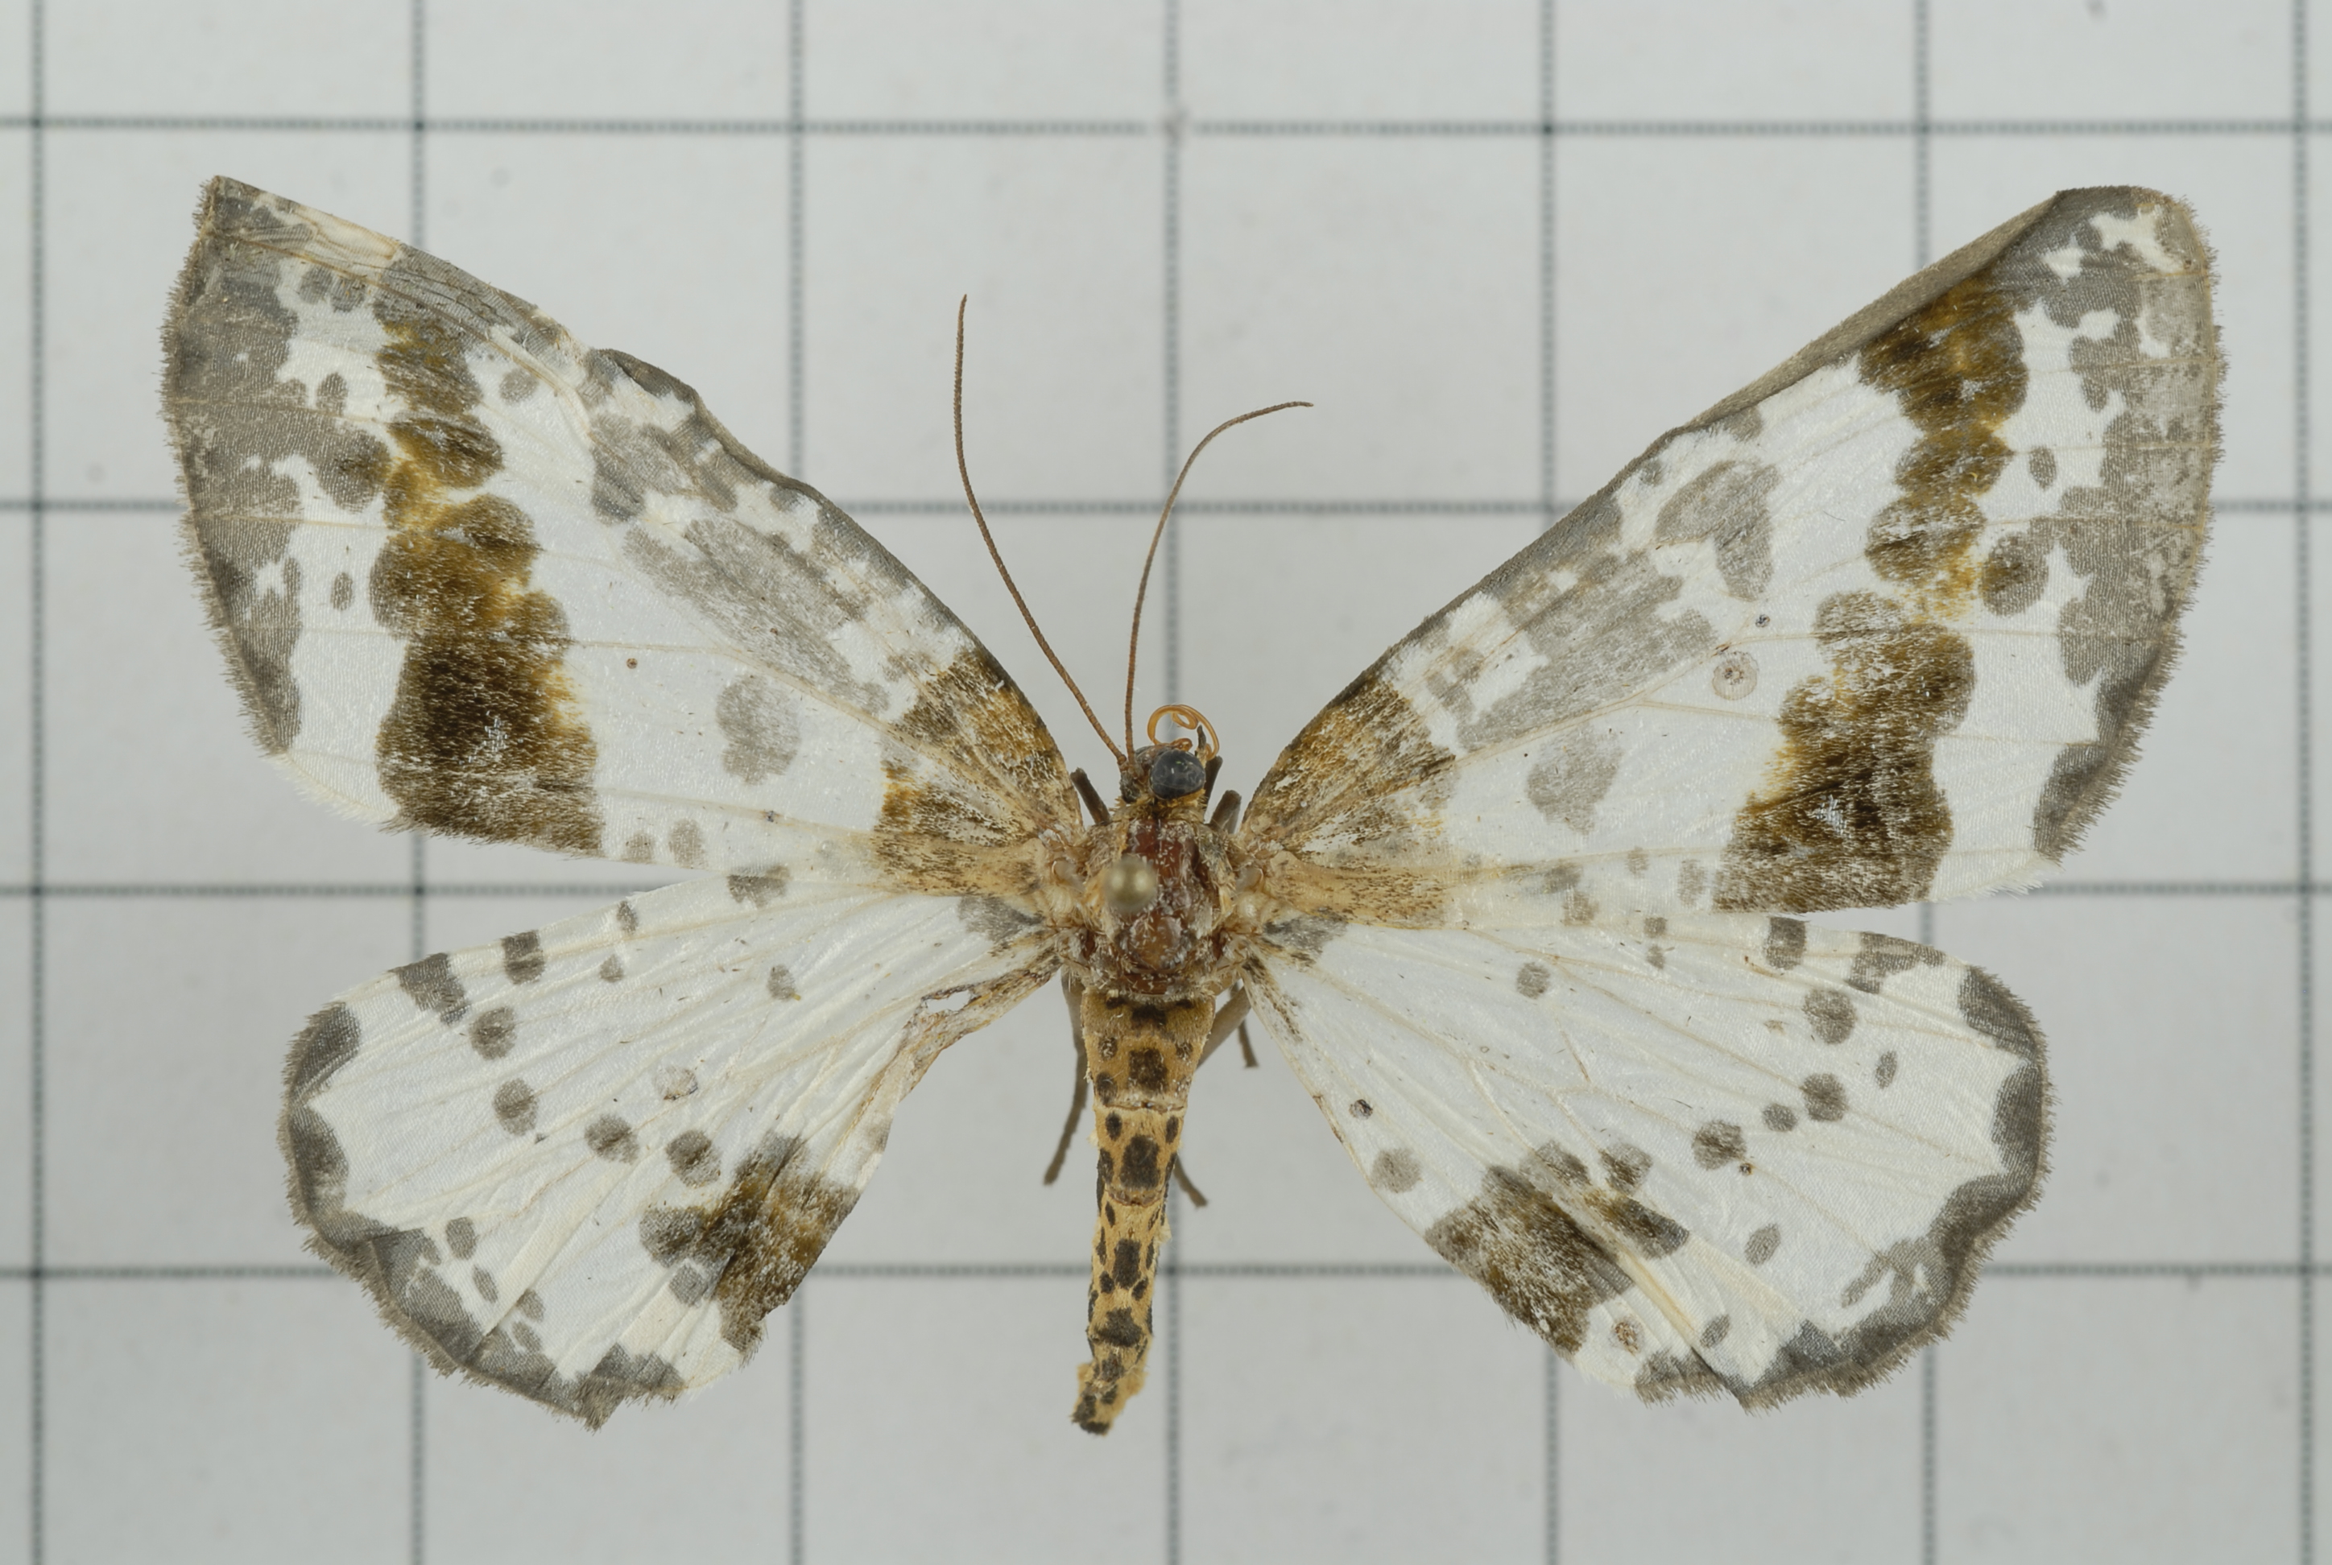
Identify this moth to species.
Abraxas taiwanensis
